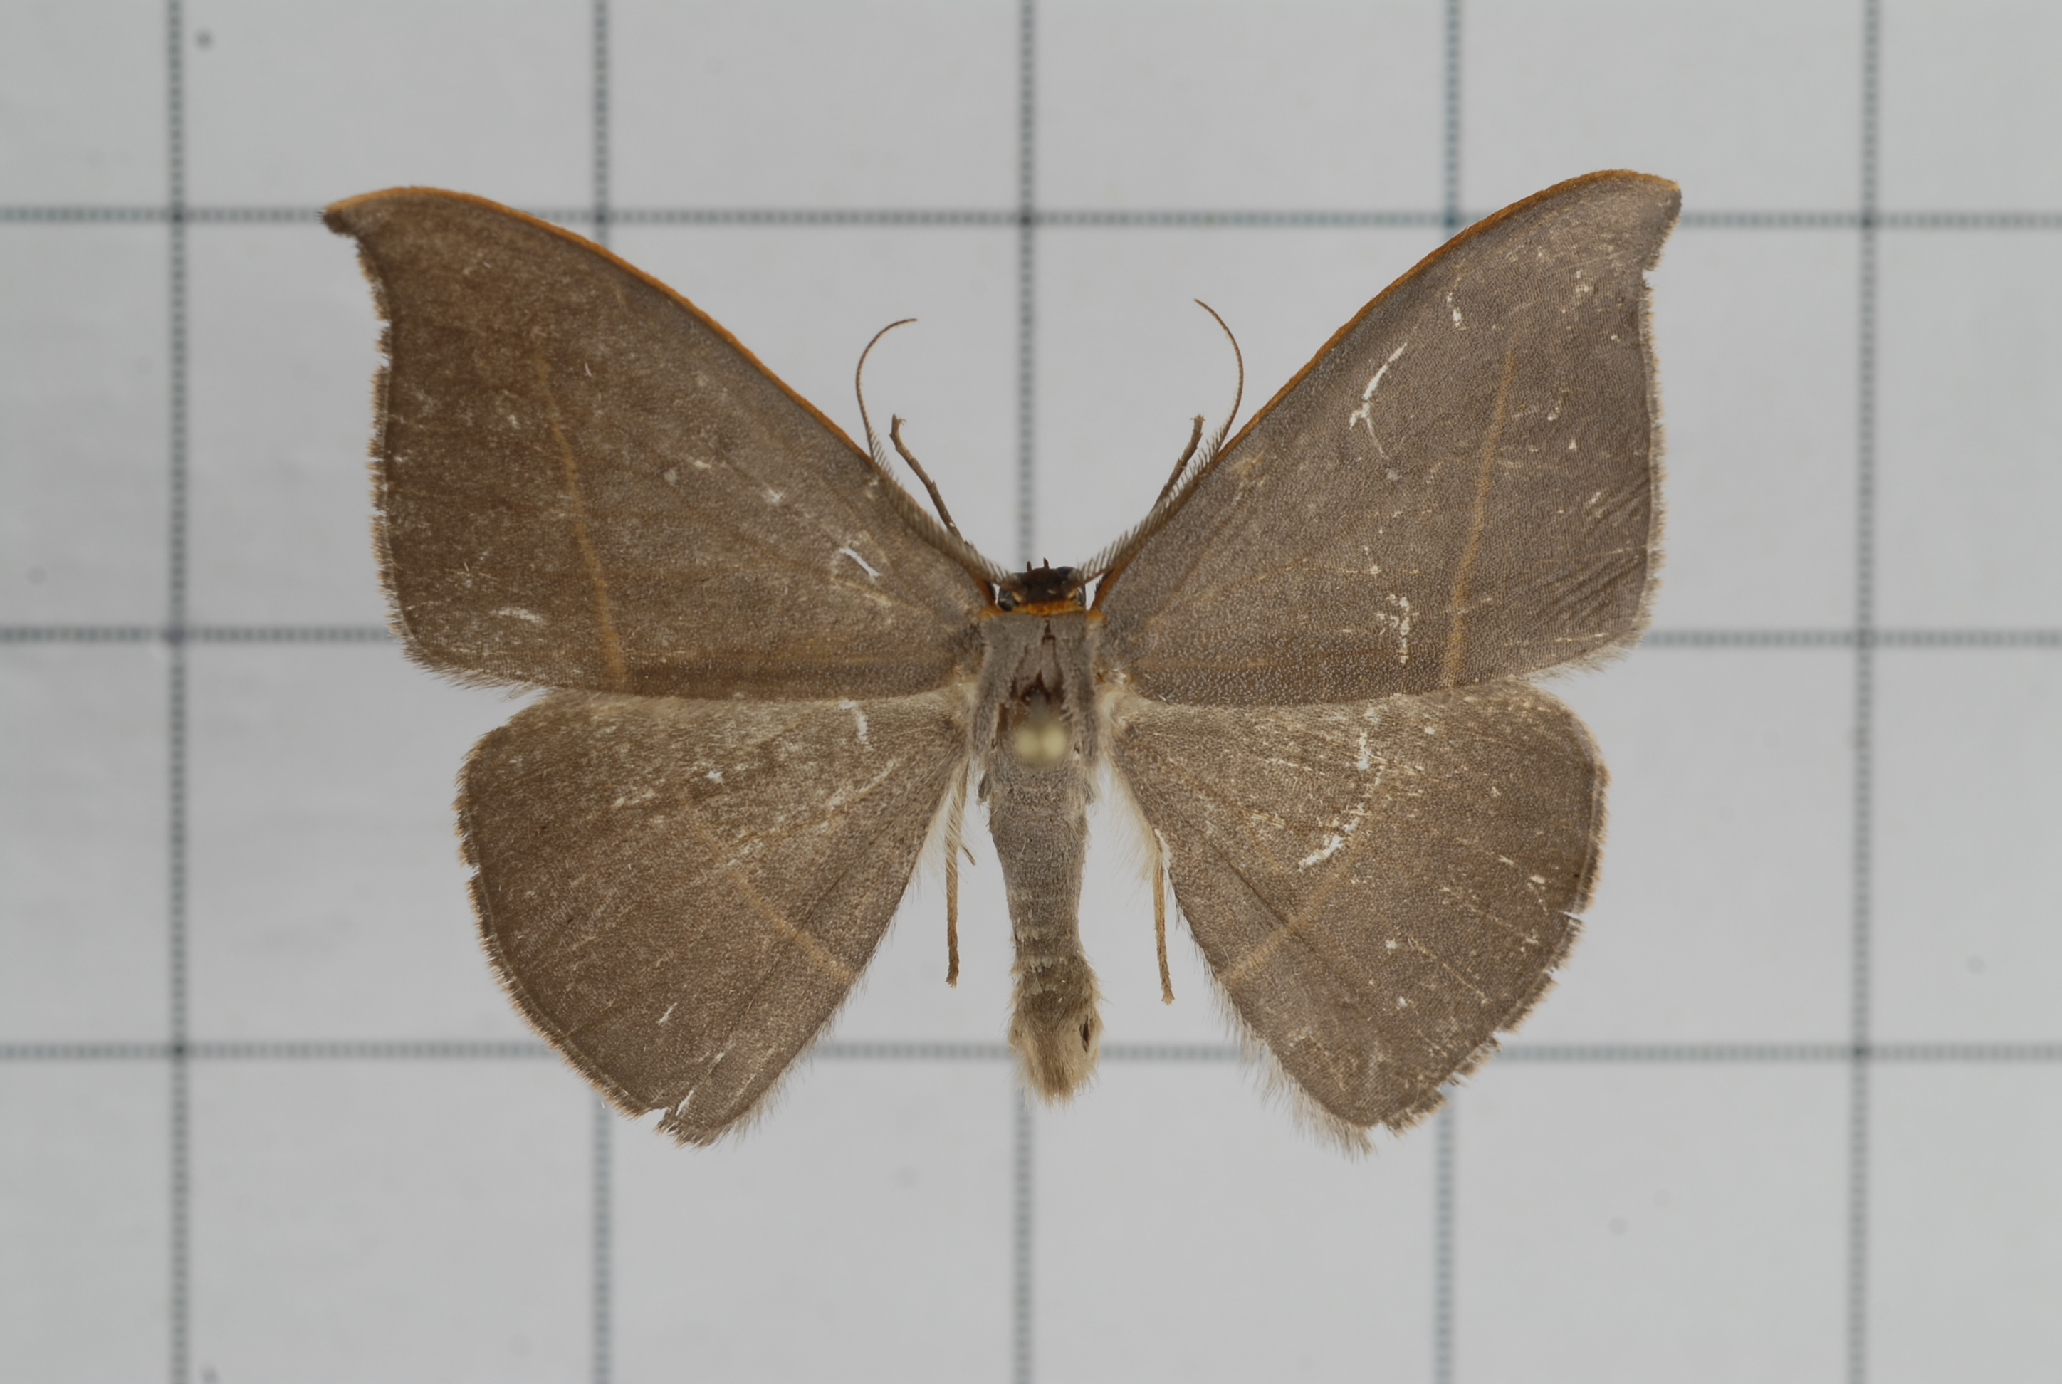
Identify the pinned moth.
Microblepsis violacea
